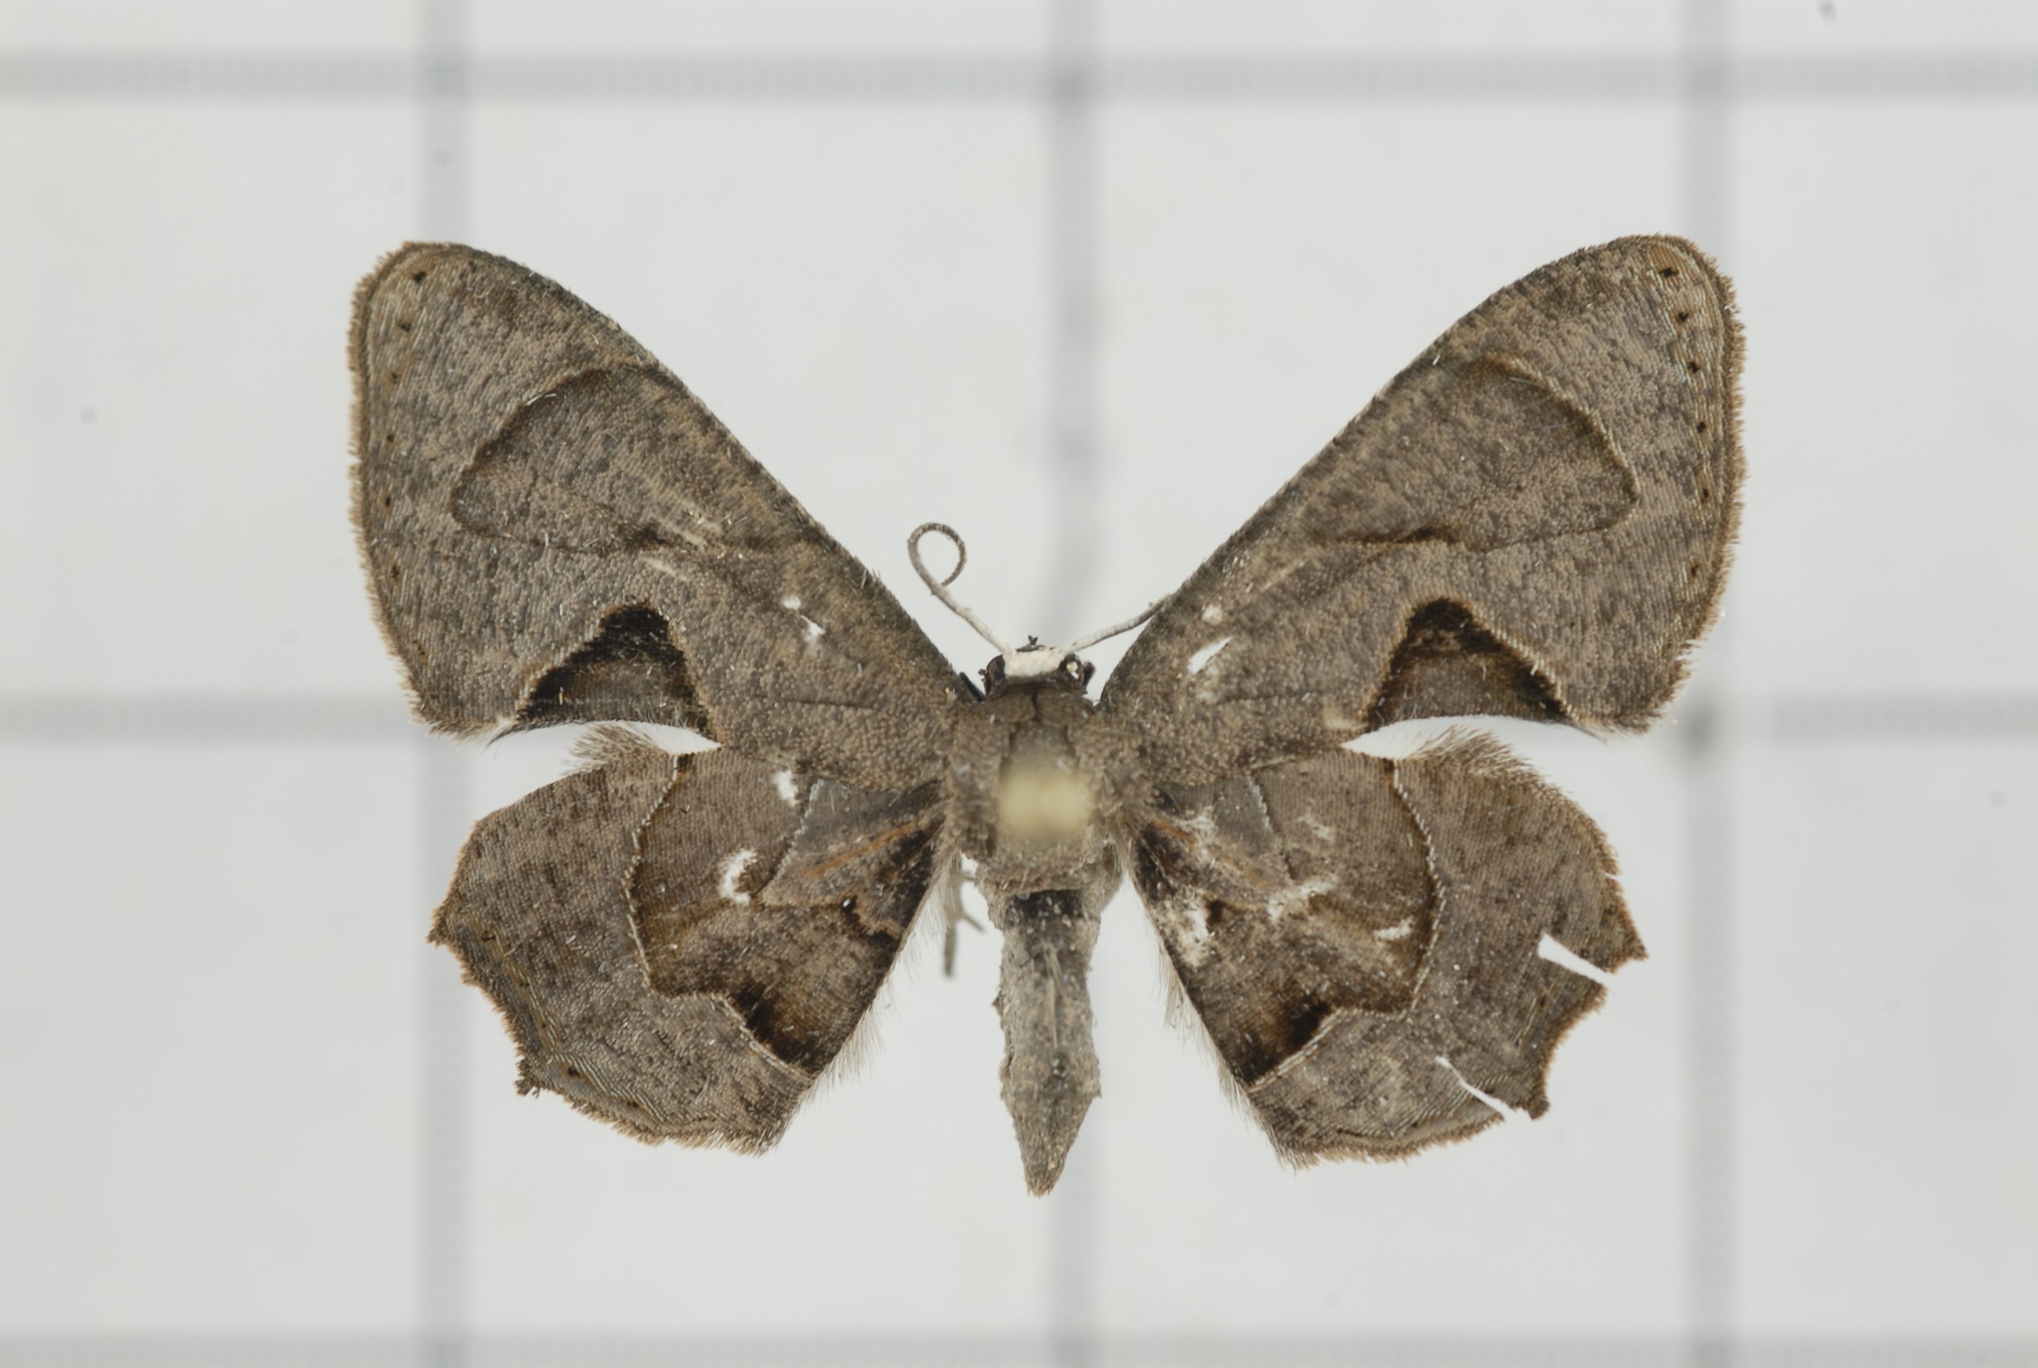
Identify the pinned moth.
Phazaca kosemponicola
